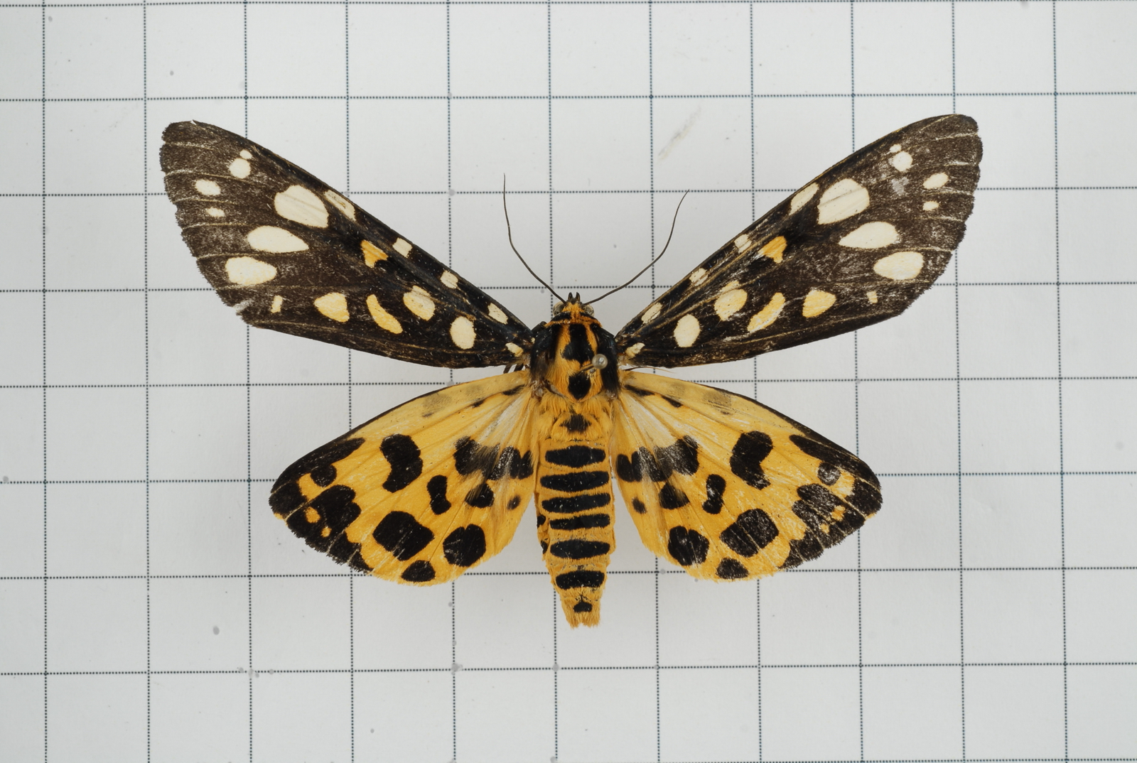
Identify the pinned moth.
Aglaomorpha histrio formosana
